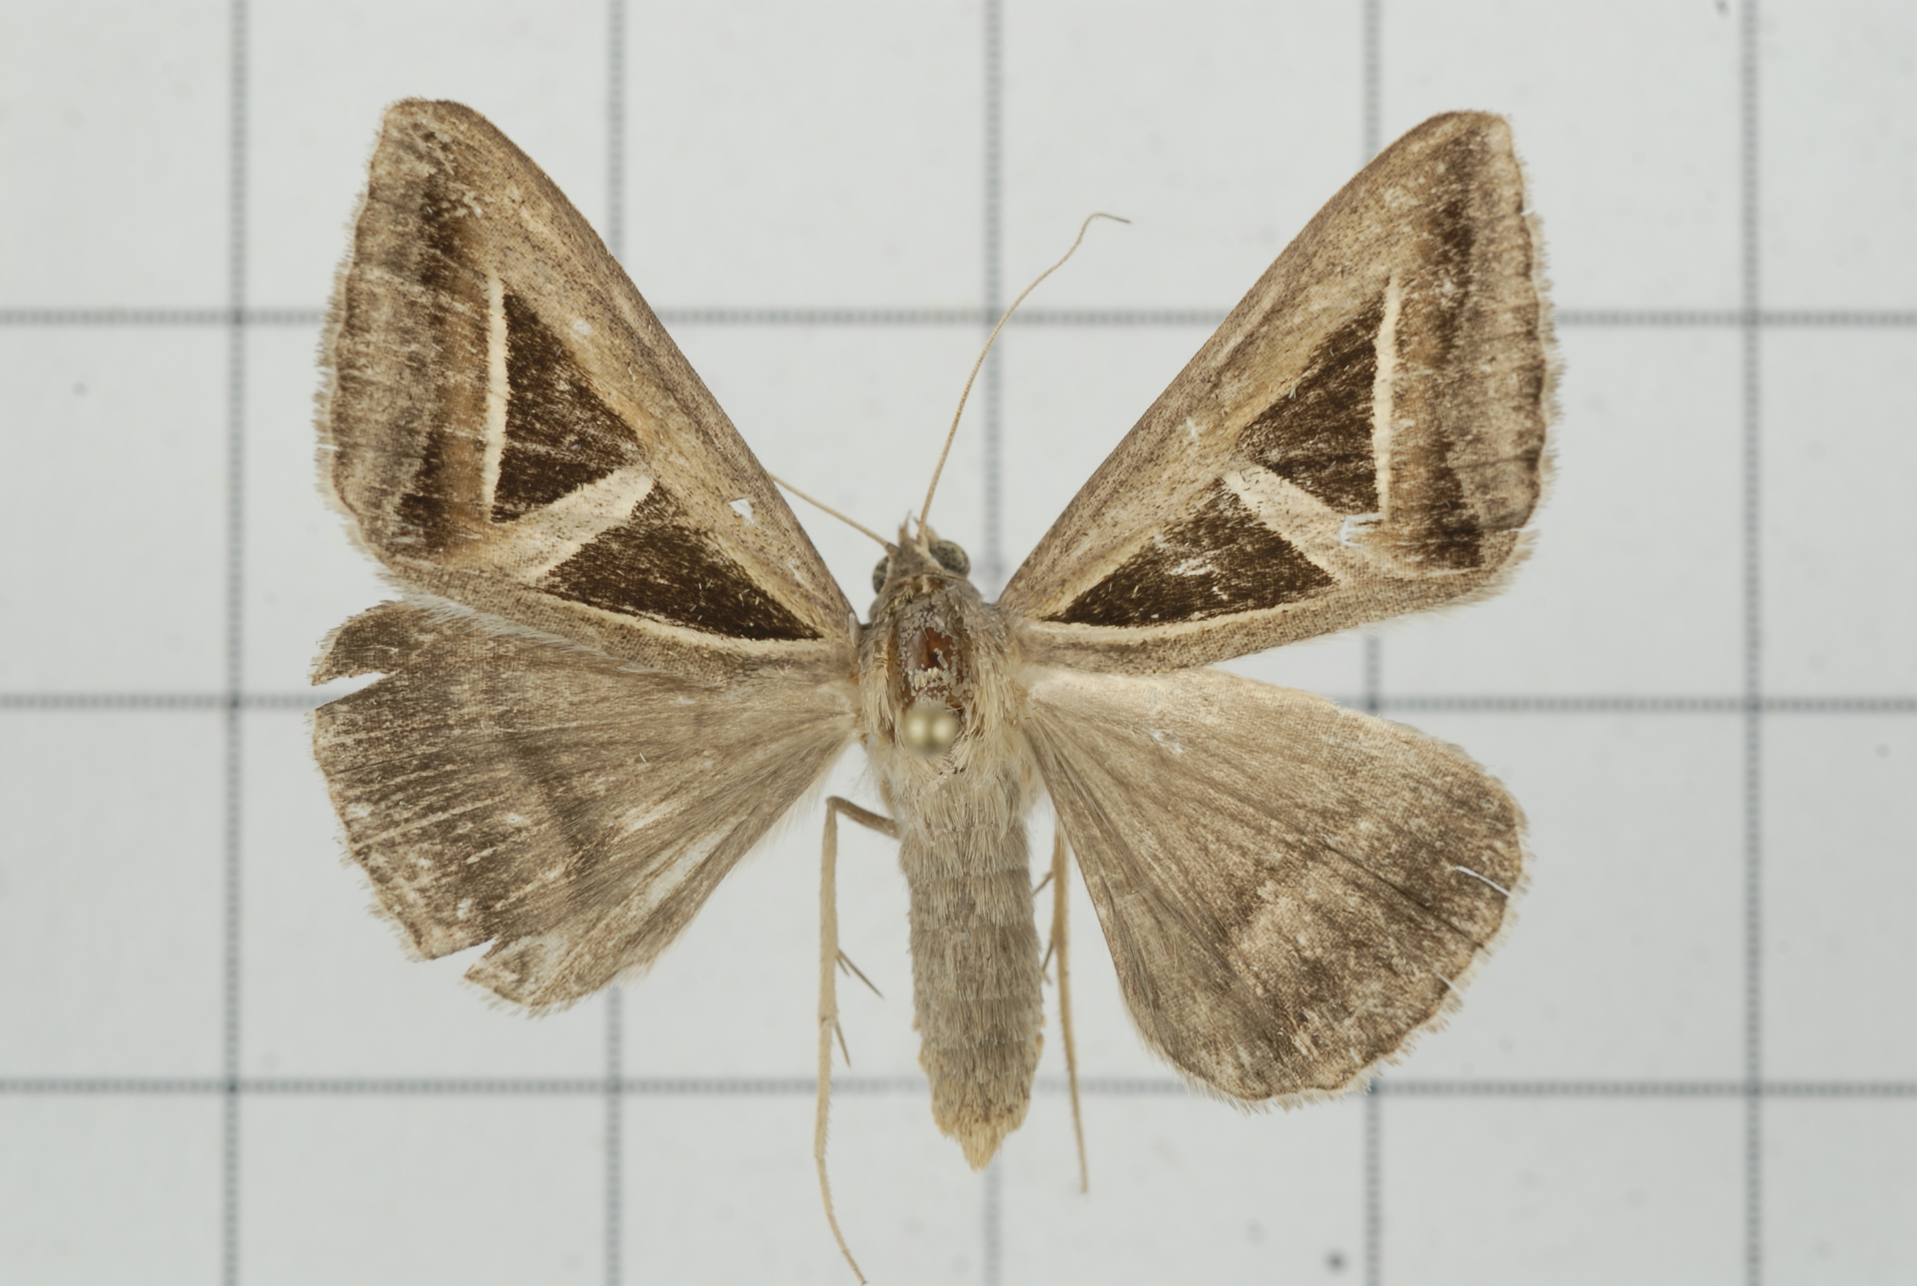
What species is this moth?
Trigonodes hyppasia
